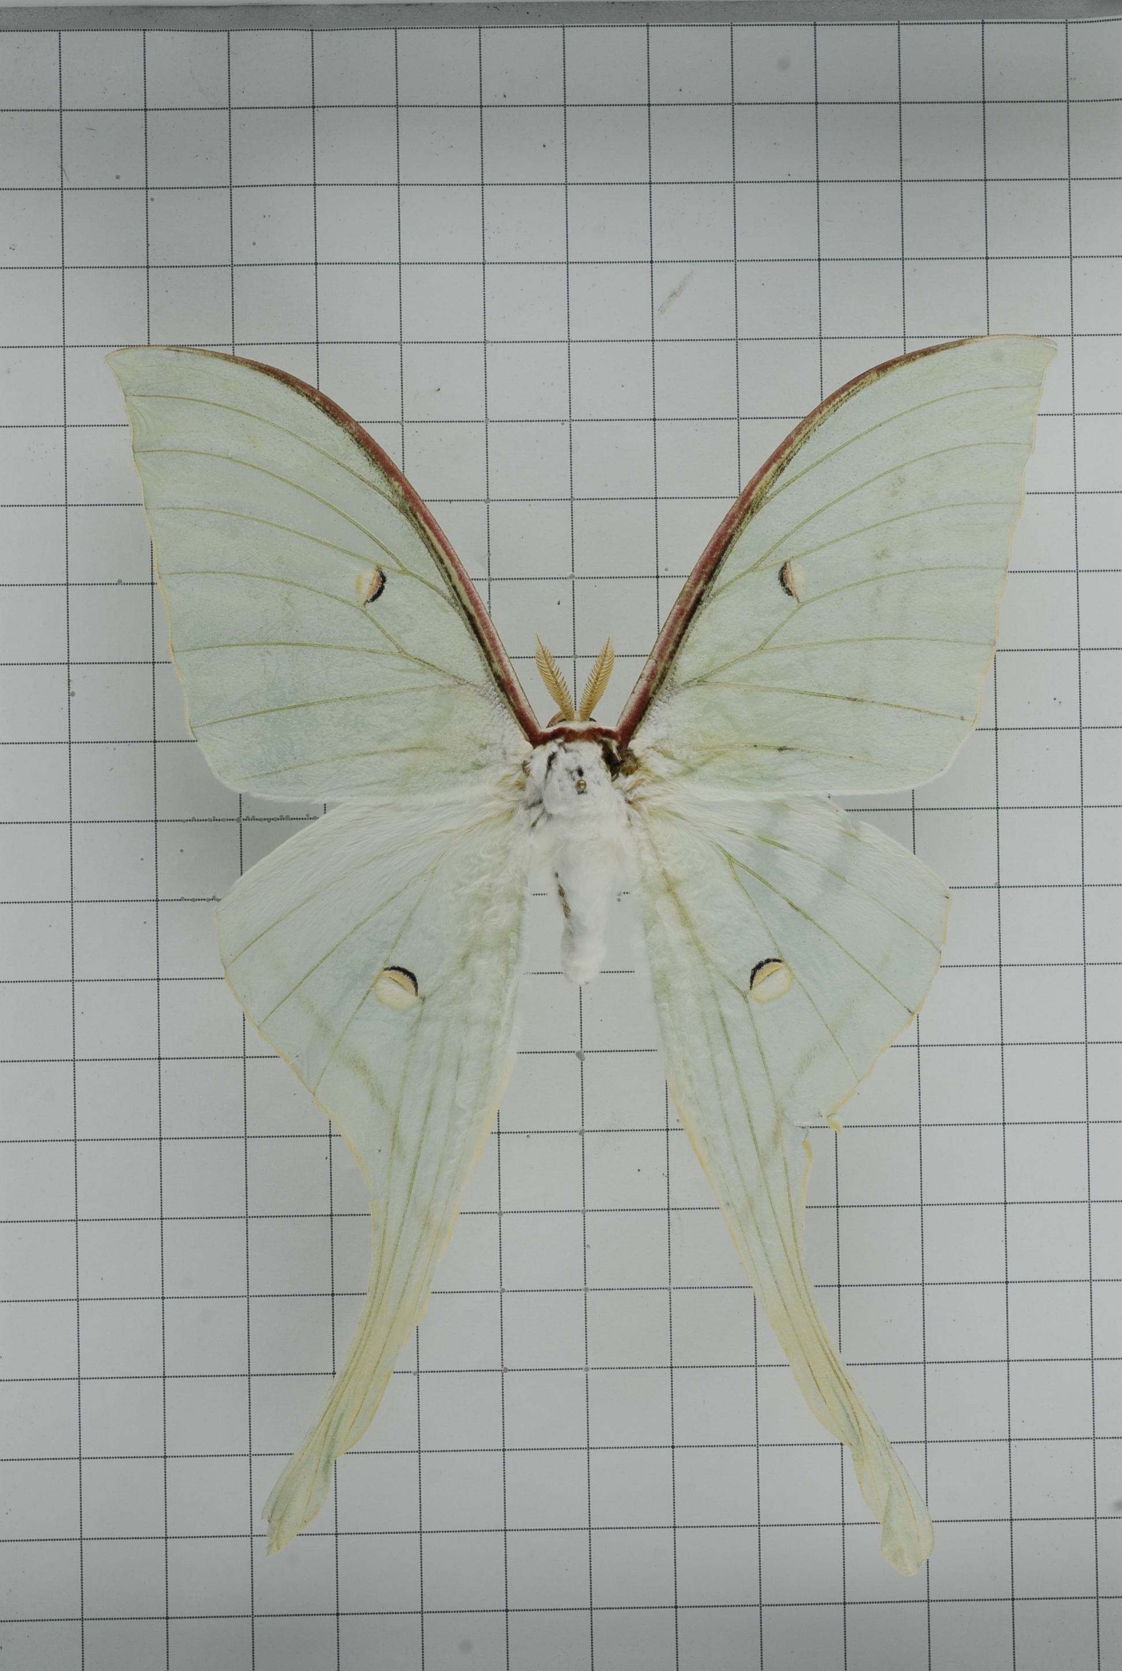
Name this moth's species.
Actias ningpoana ningtaiwana
